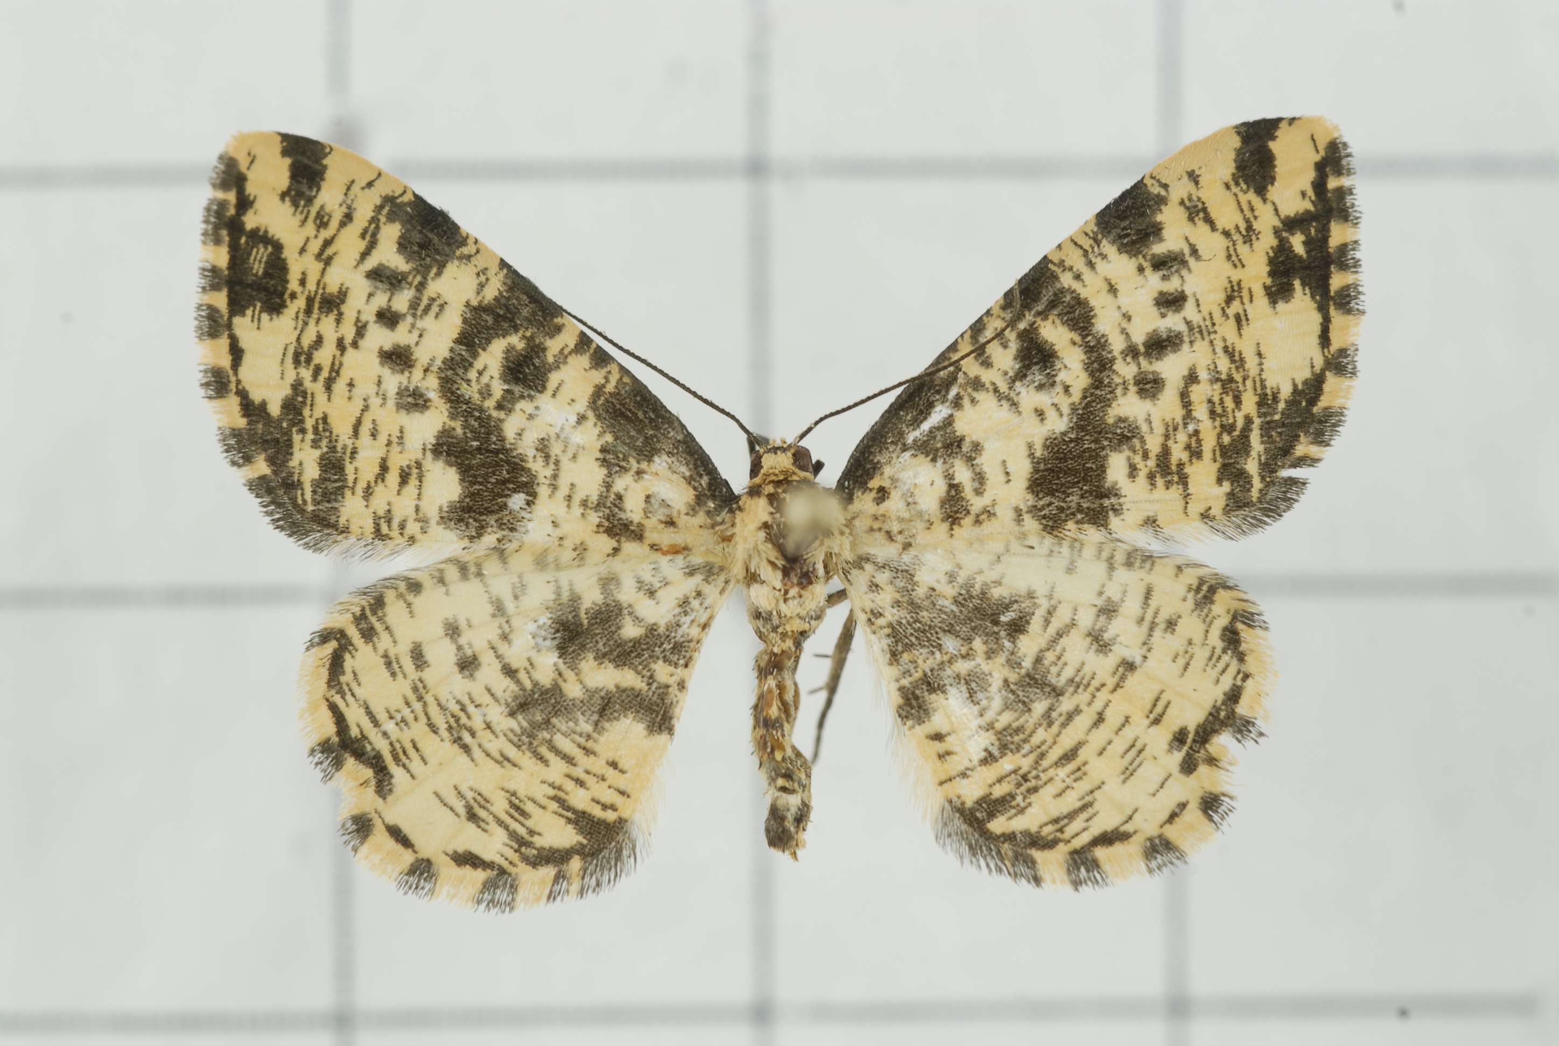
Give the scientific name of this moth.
Monocerotesa flavescens
